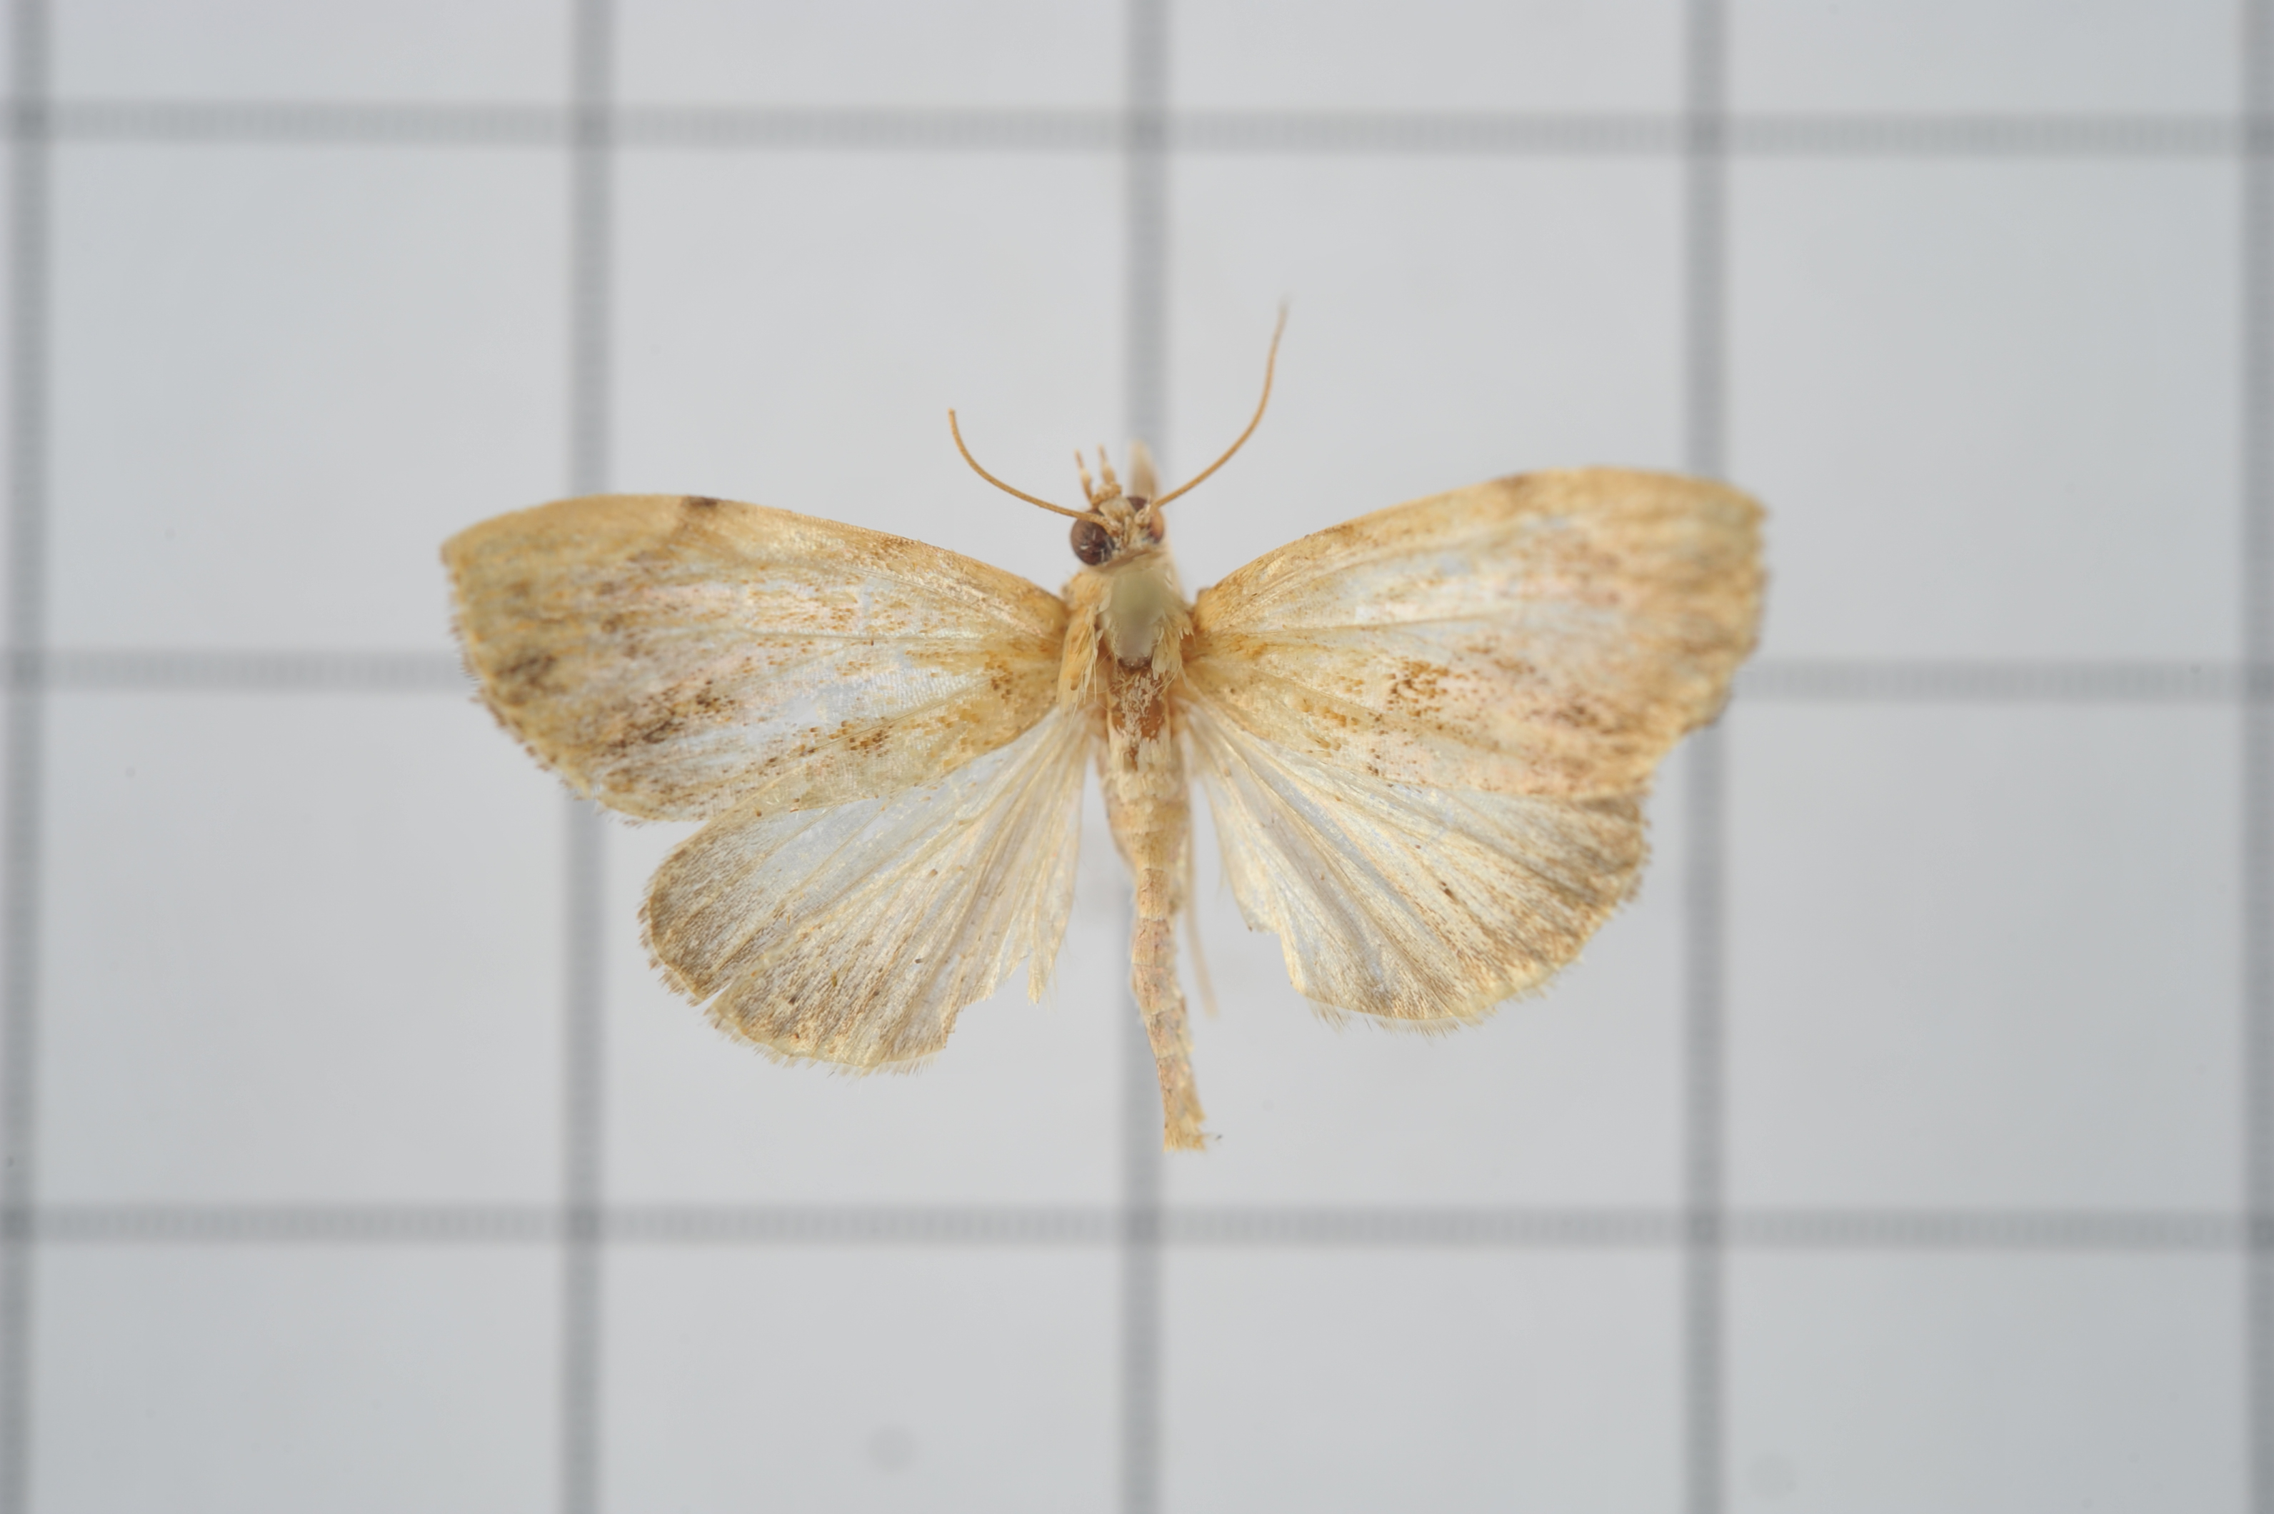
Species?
Crocidolomia pavonana
